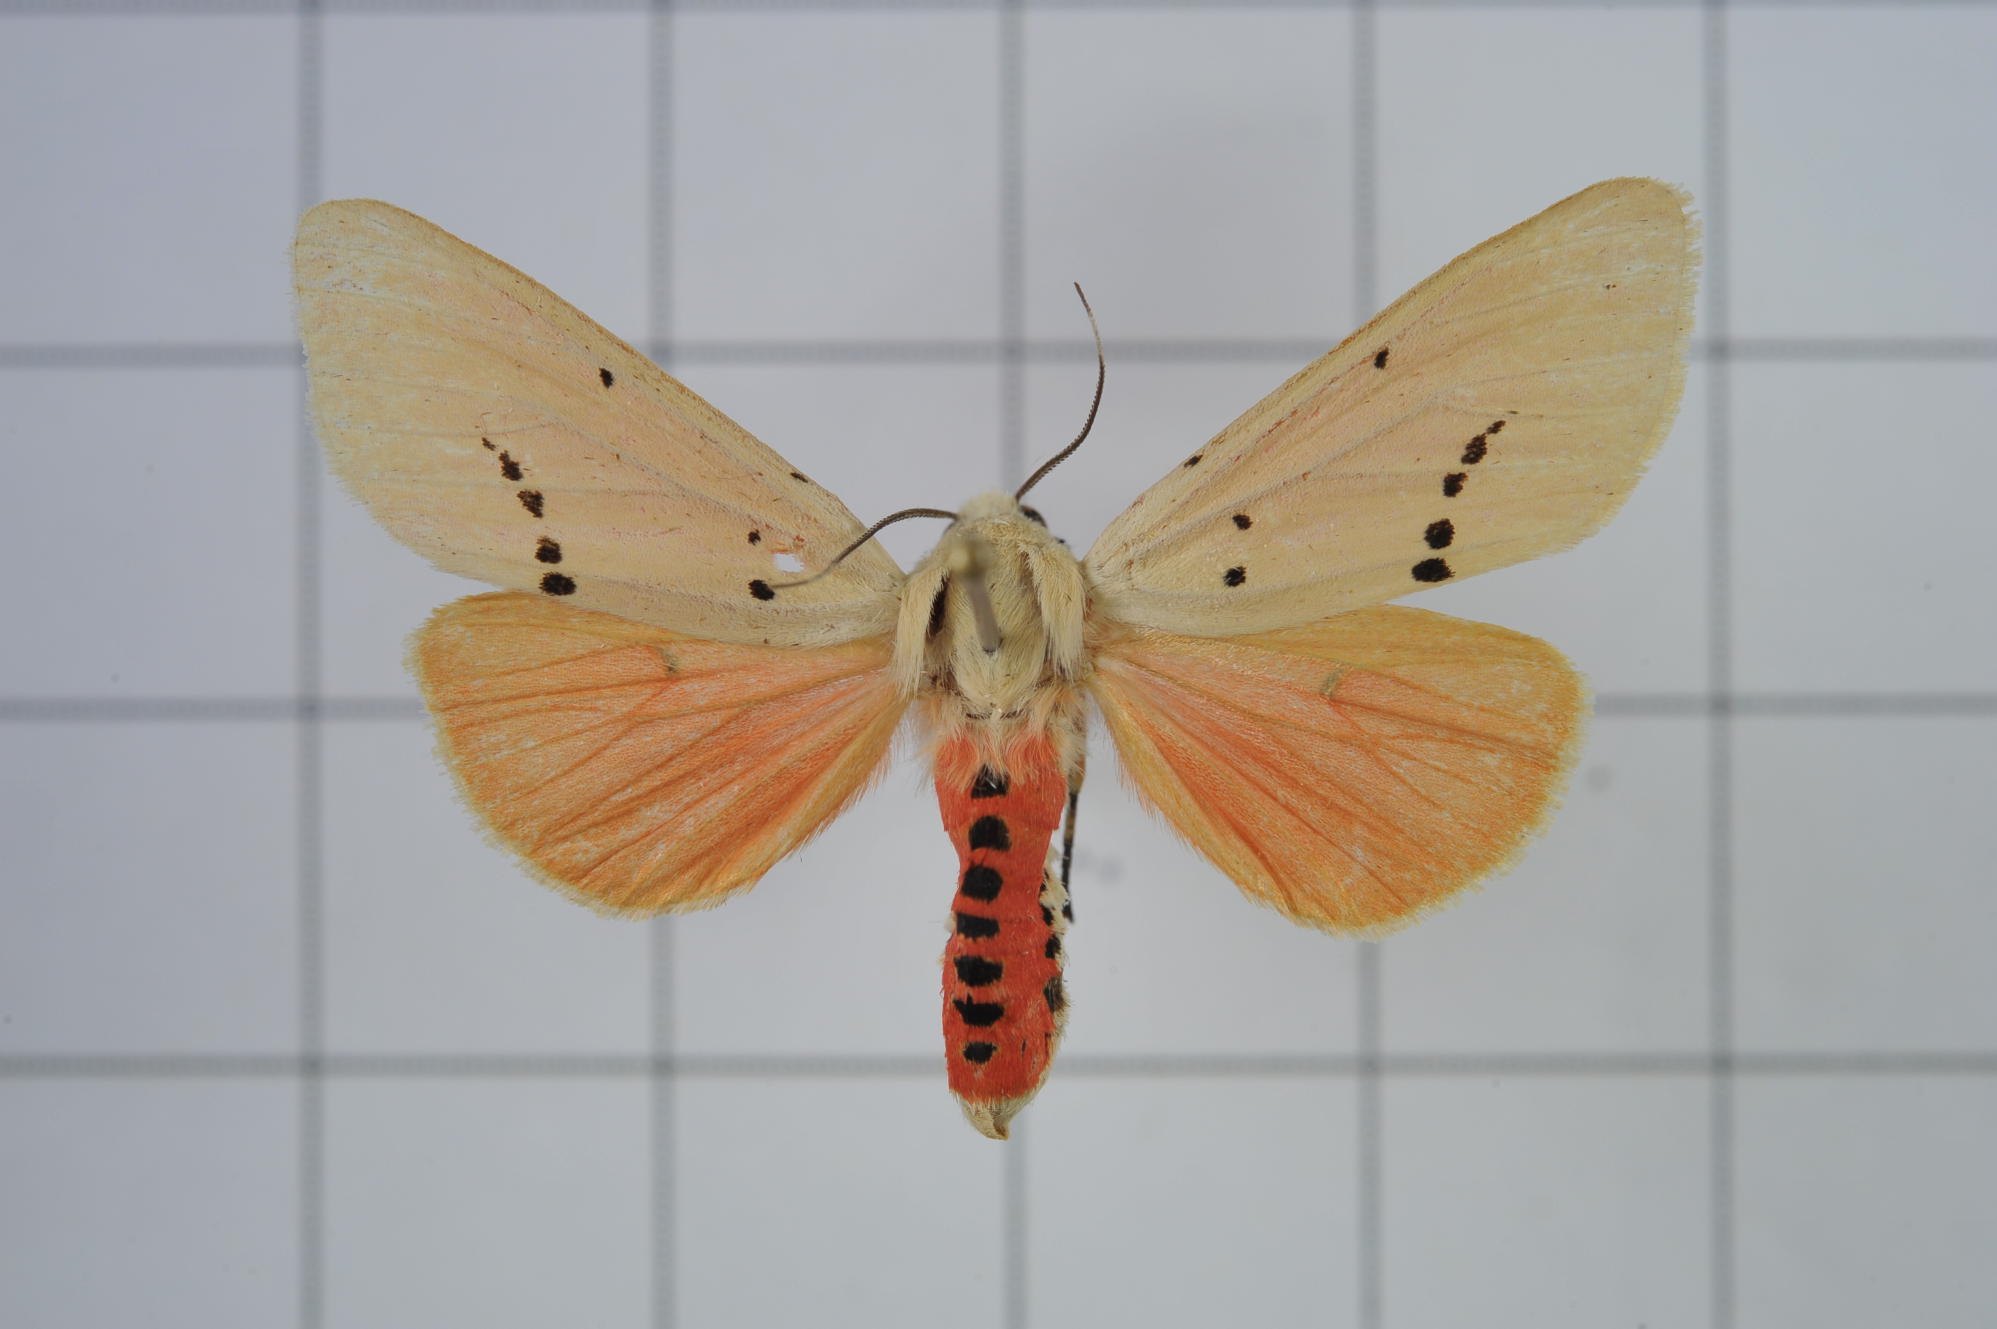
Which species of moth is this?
Spilarctia subcarnea
